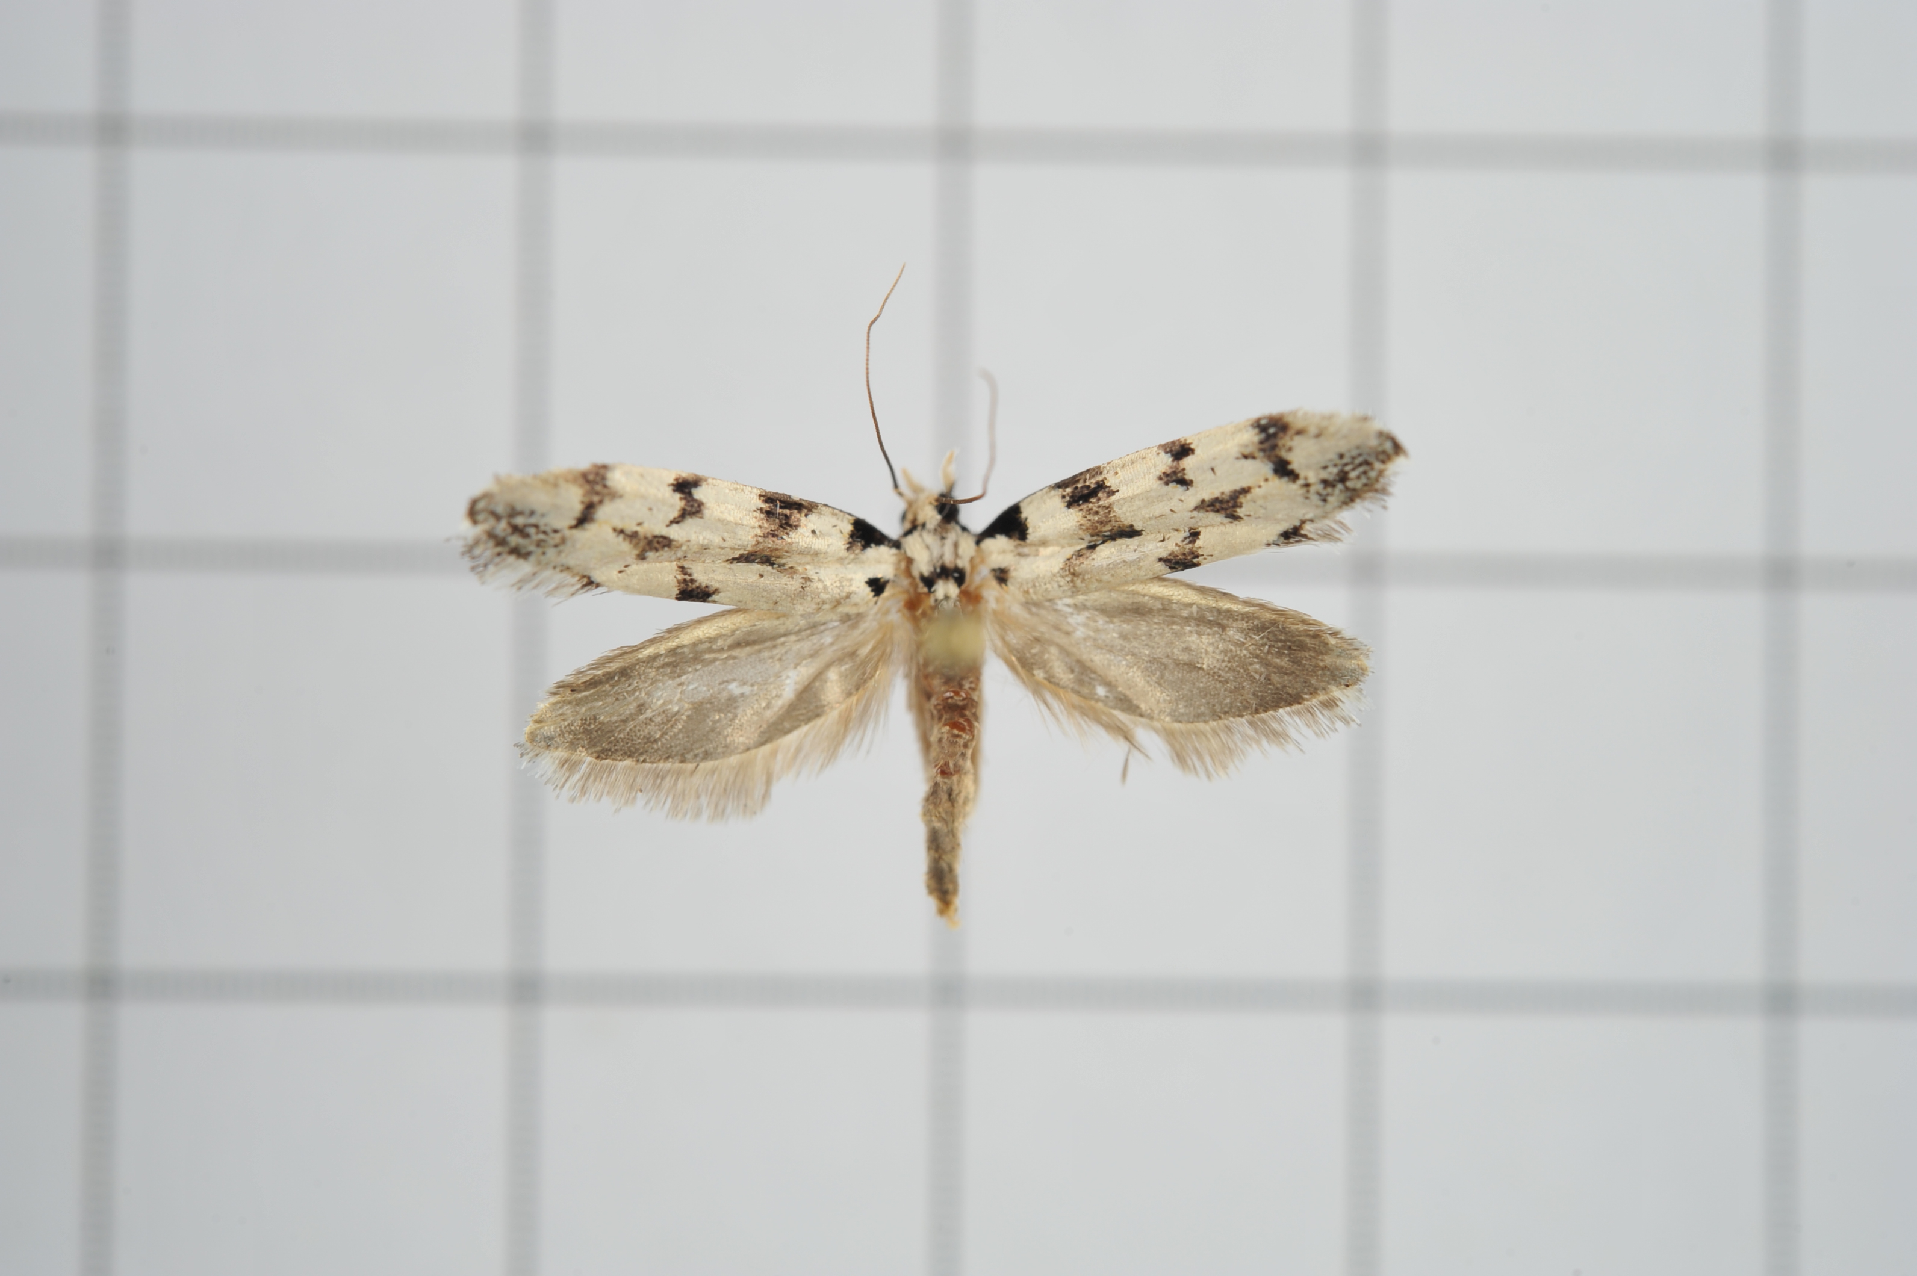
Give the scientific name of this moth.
Erechthias simulans
